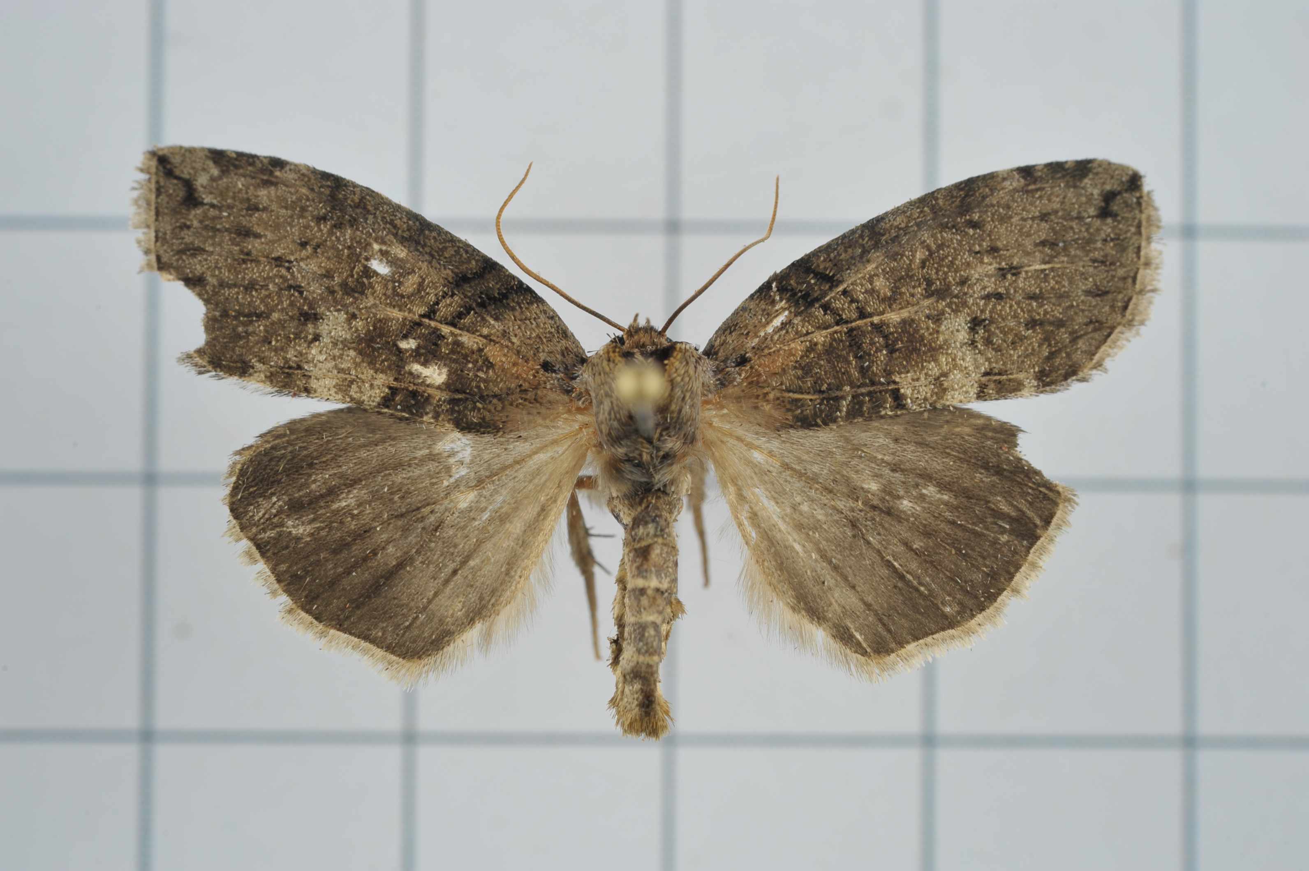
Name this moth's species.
Horipsestis aenea aenea
